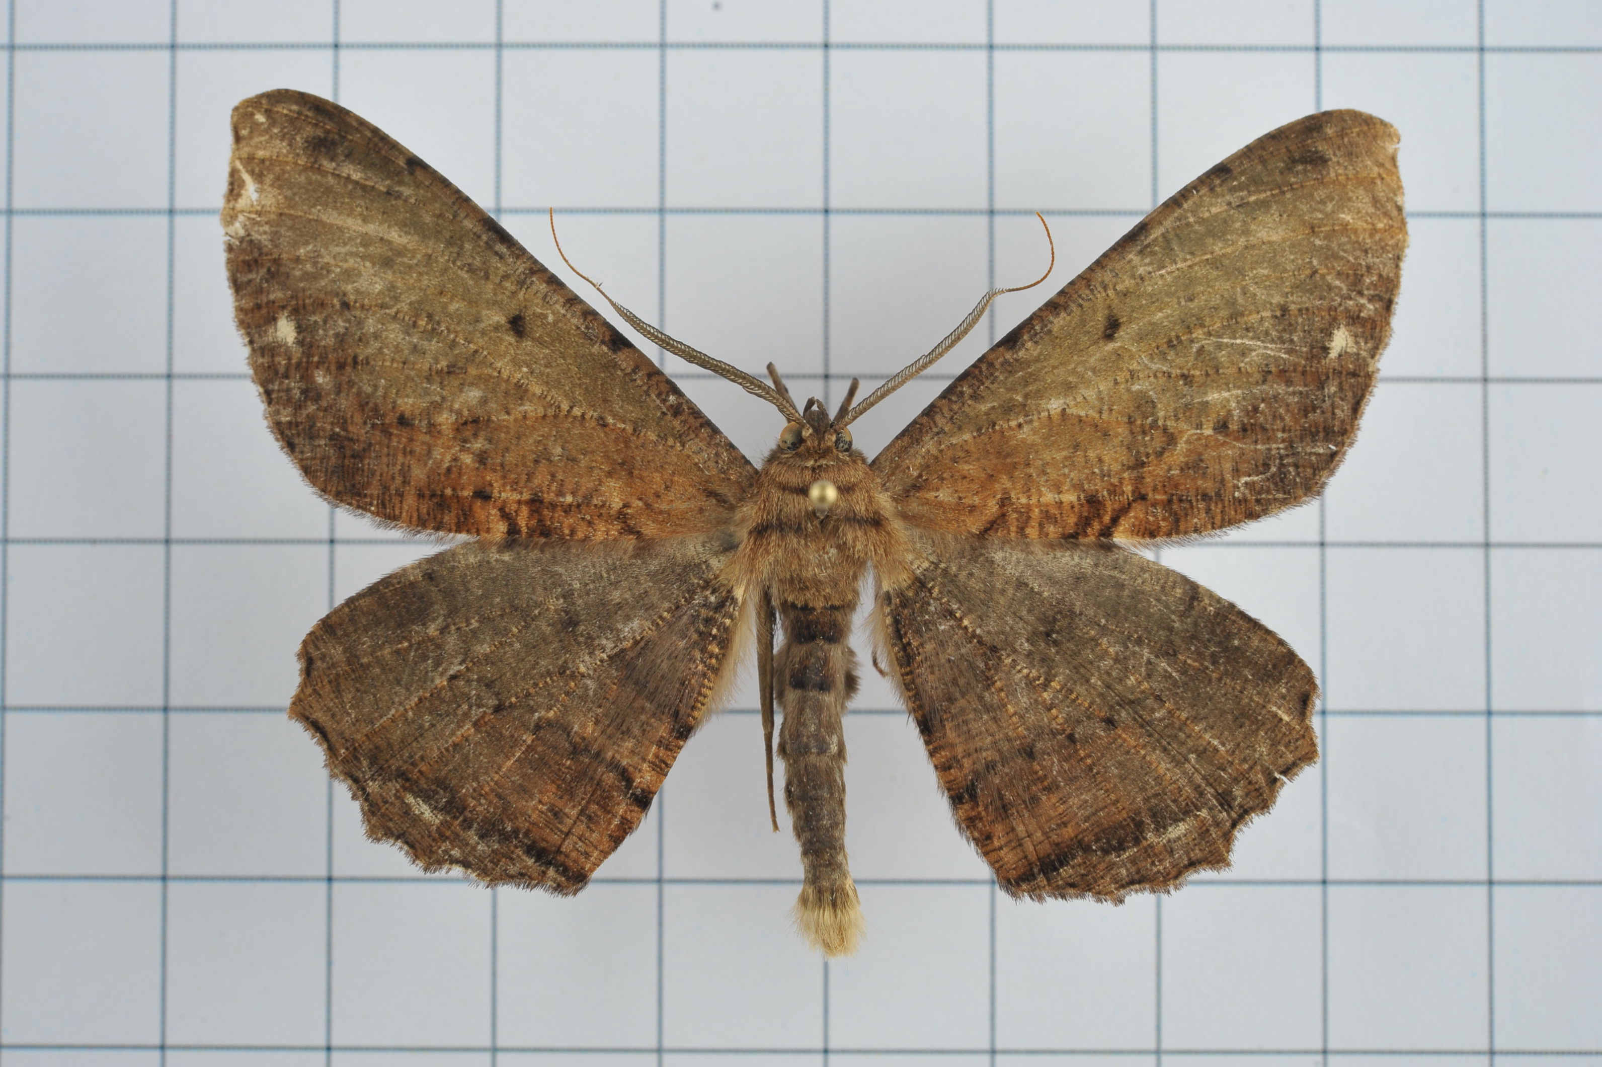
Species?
Chorodna creataria
